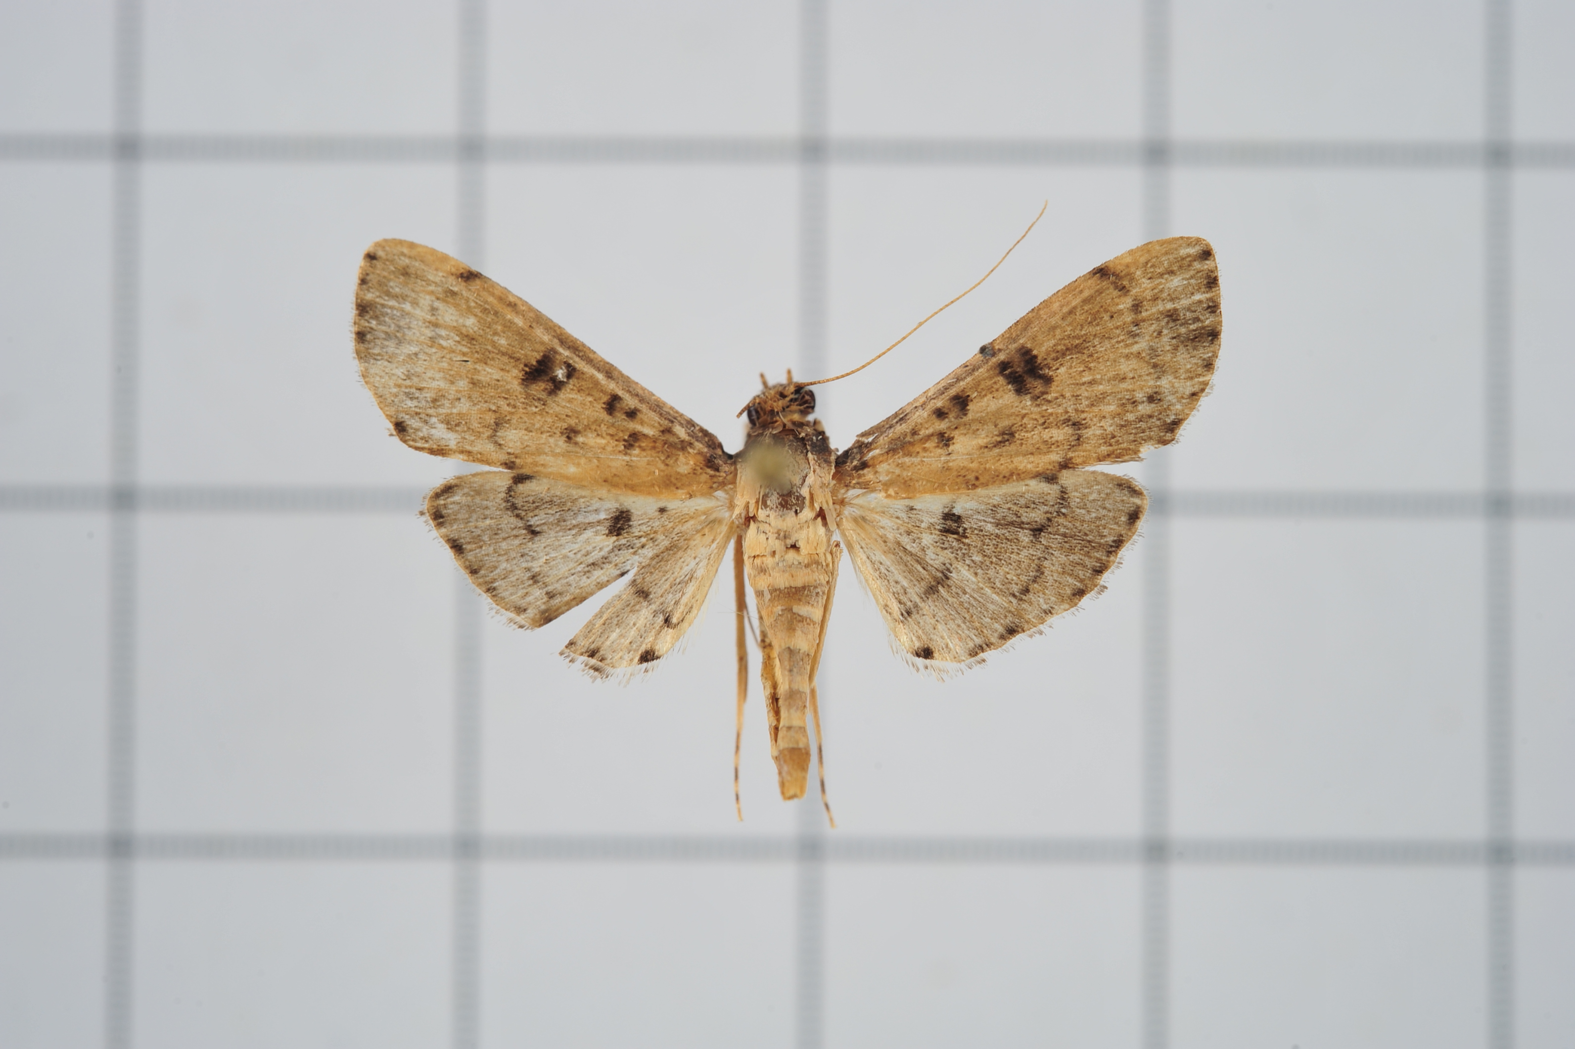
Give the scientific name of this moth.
Nacoleia charesalis
